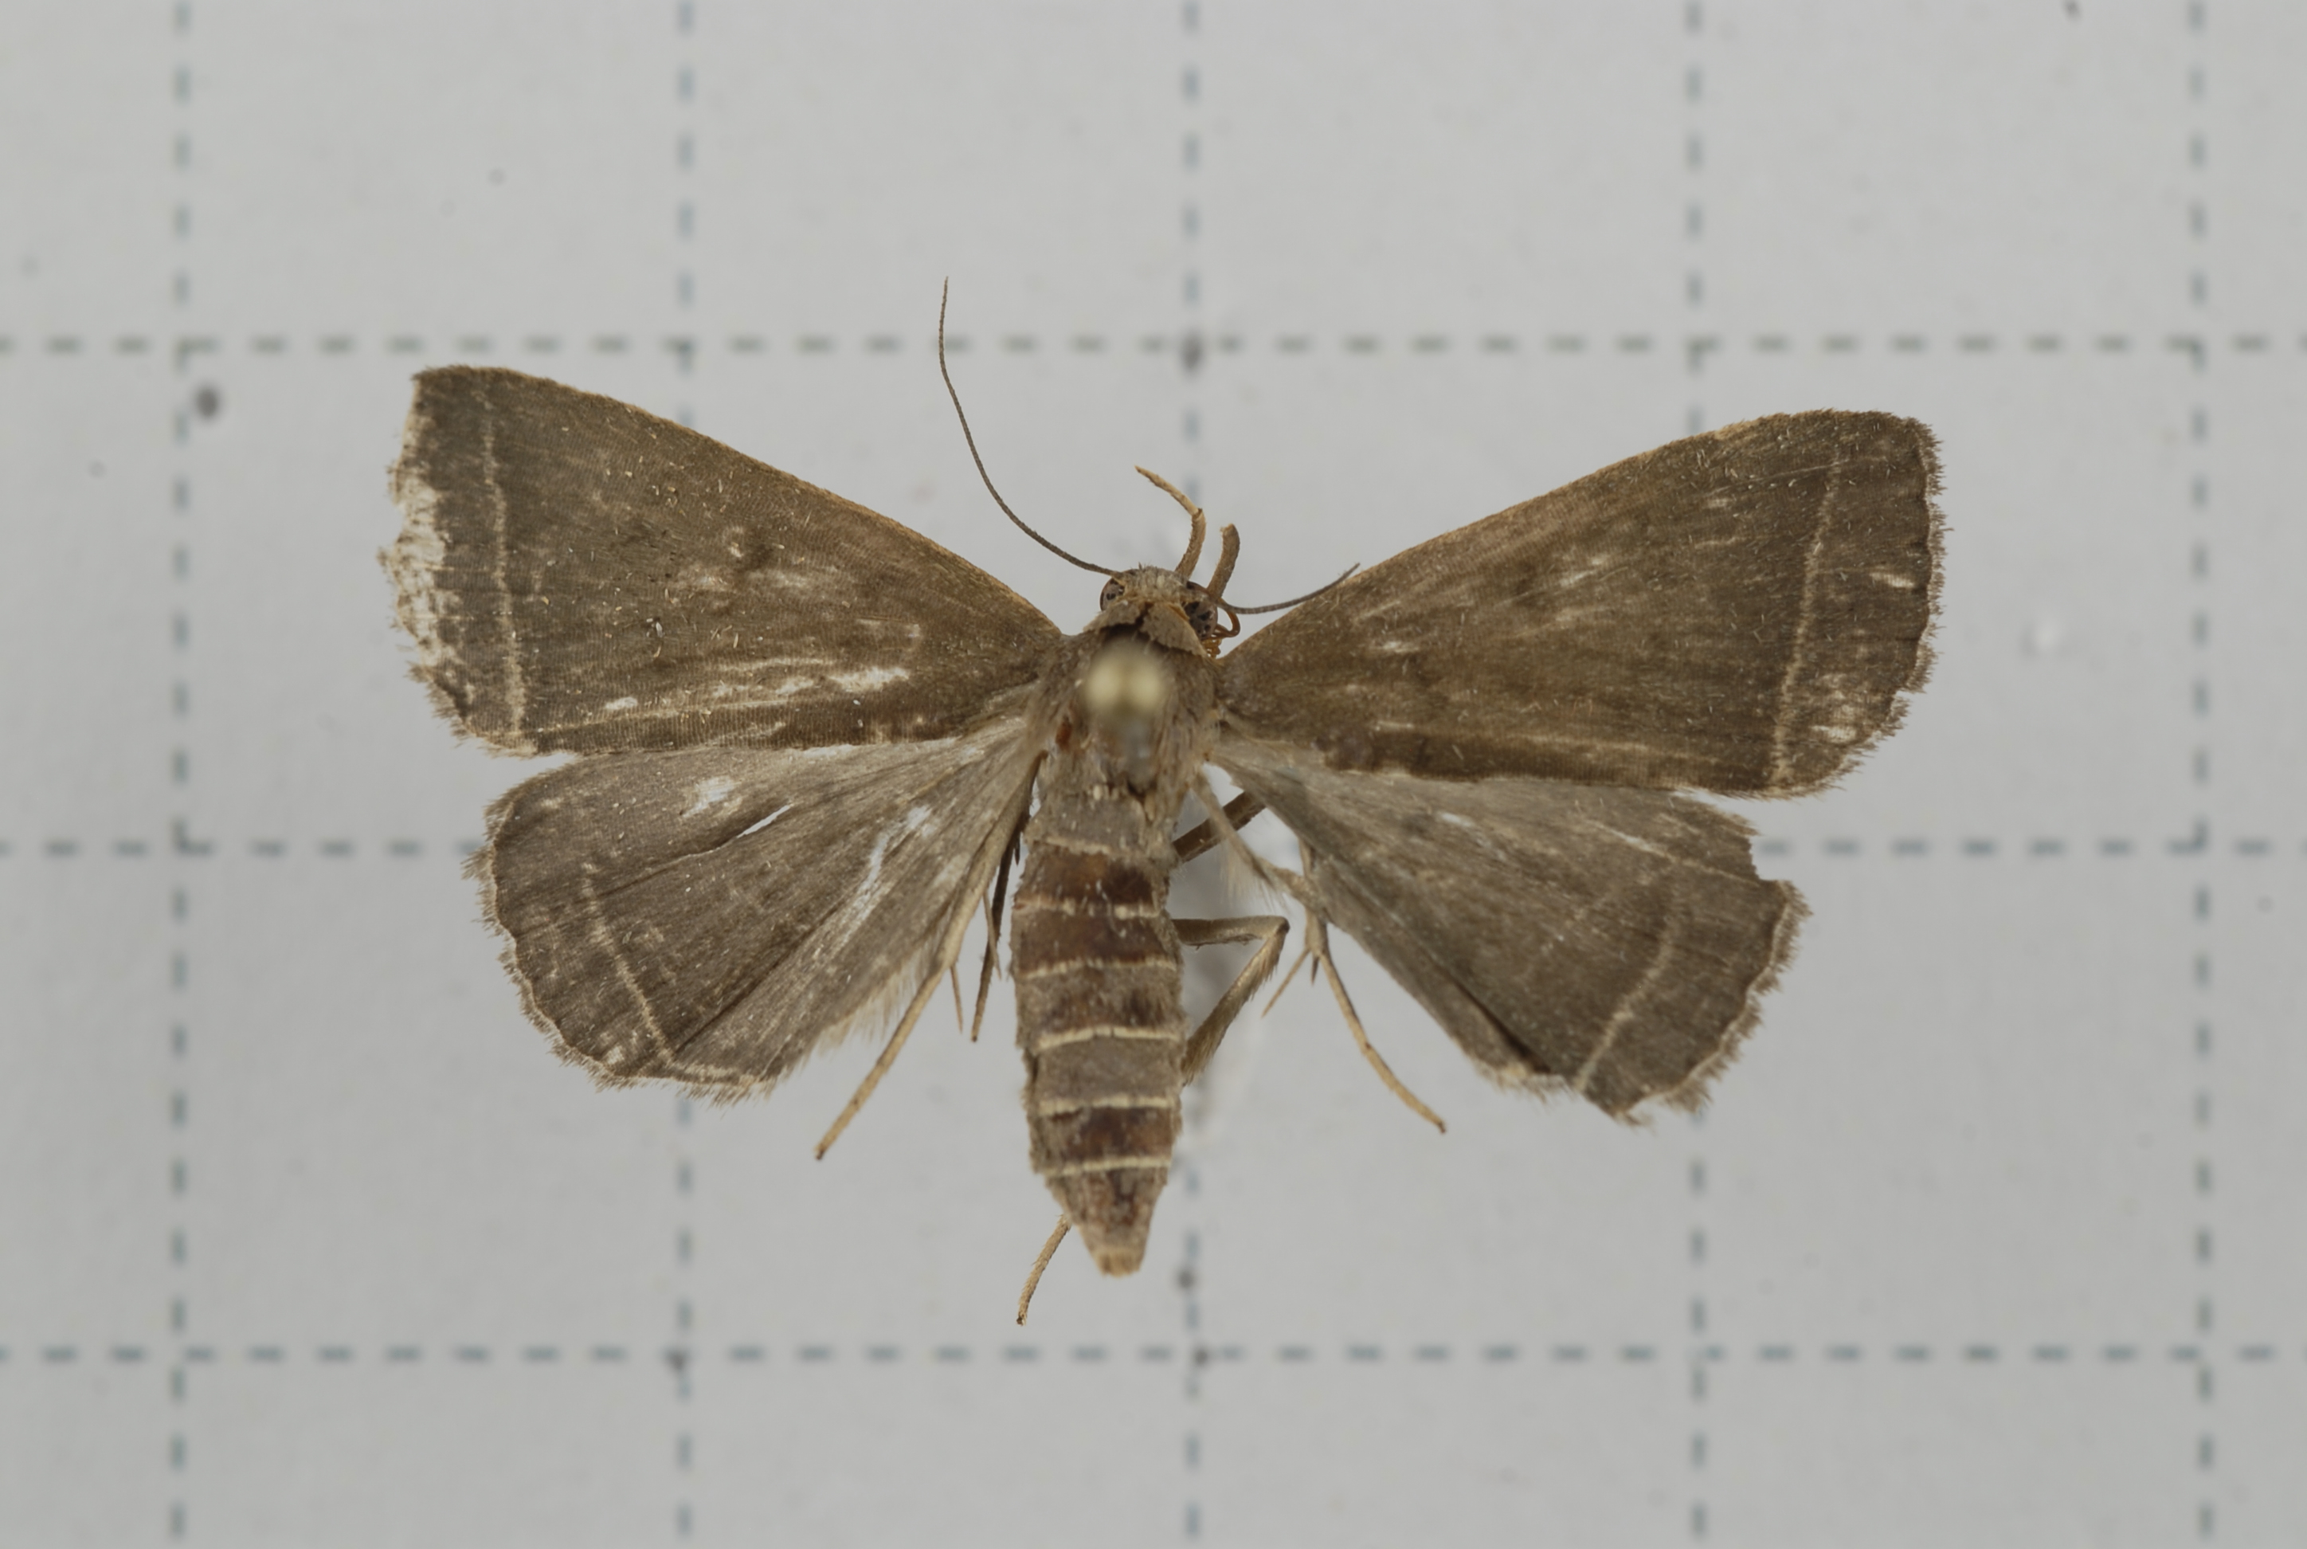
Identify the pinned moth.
Simplicia simplicissima
